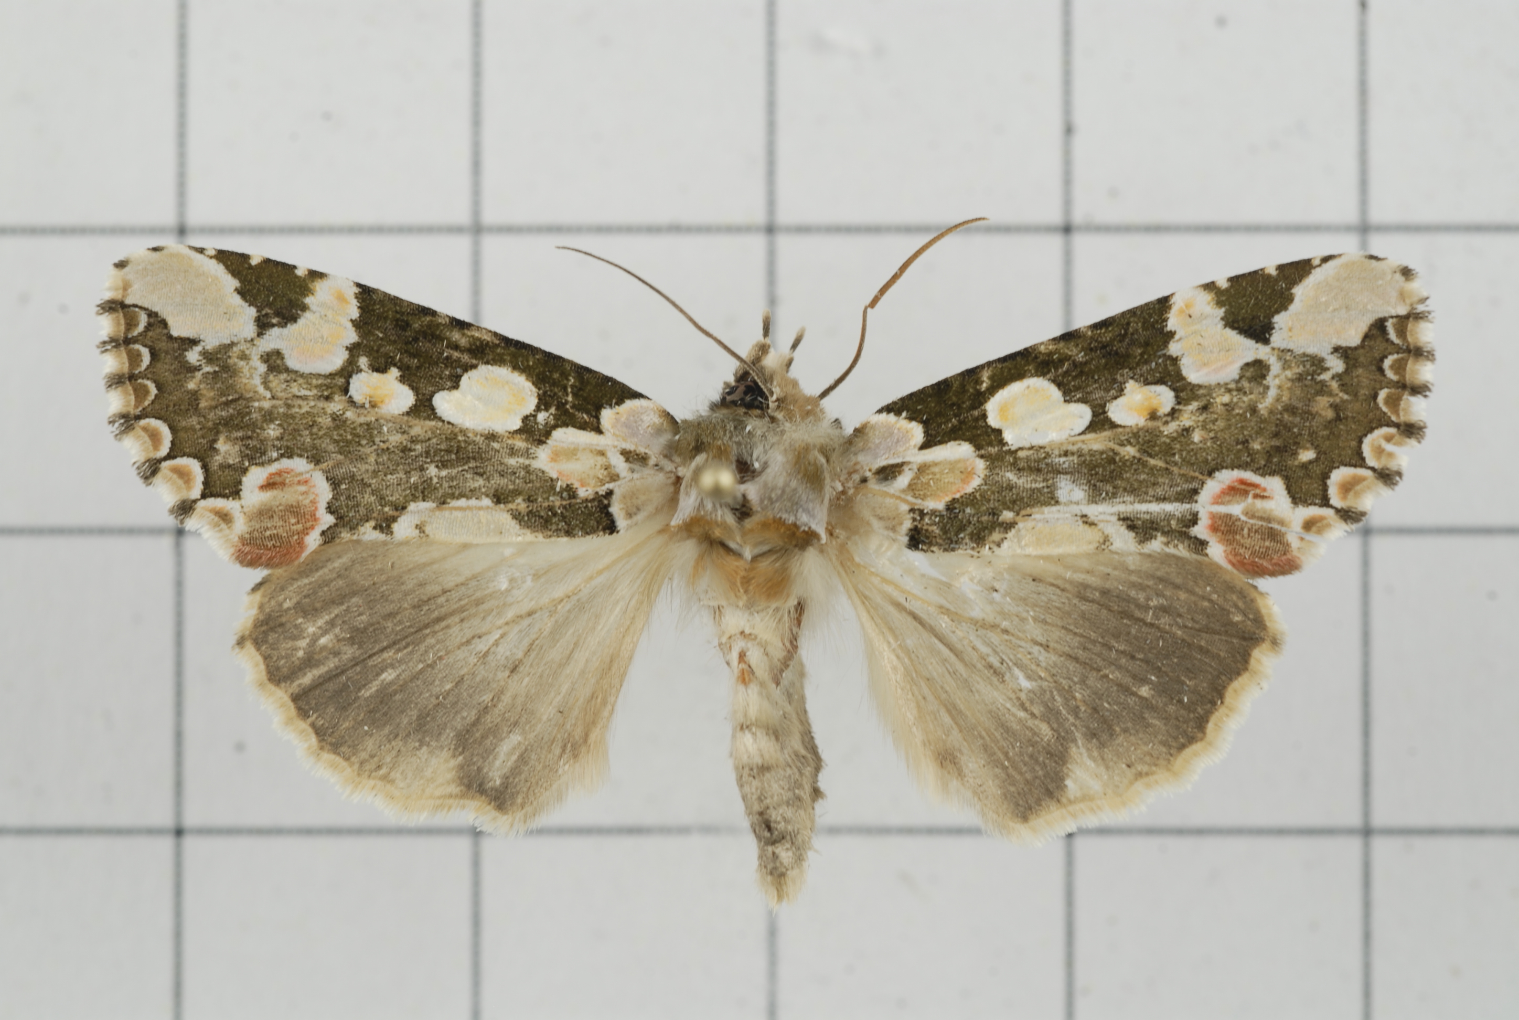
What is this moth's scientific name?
Horithyatira decorata takamukui
